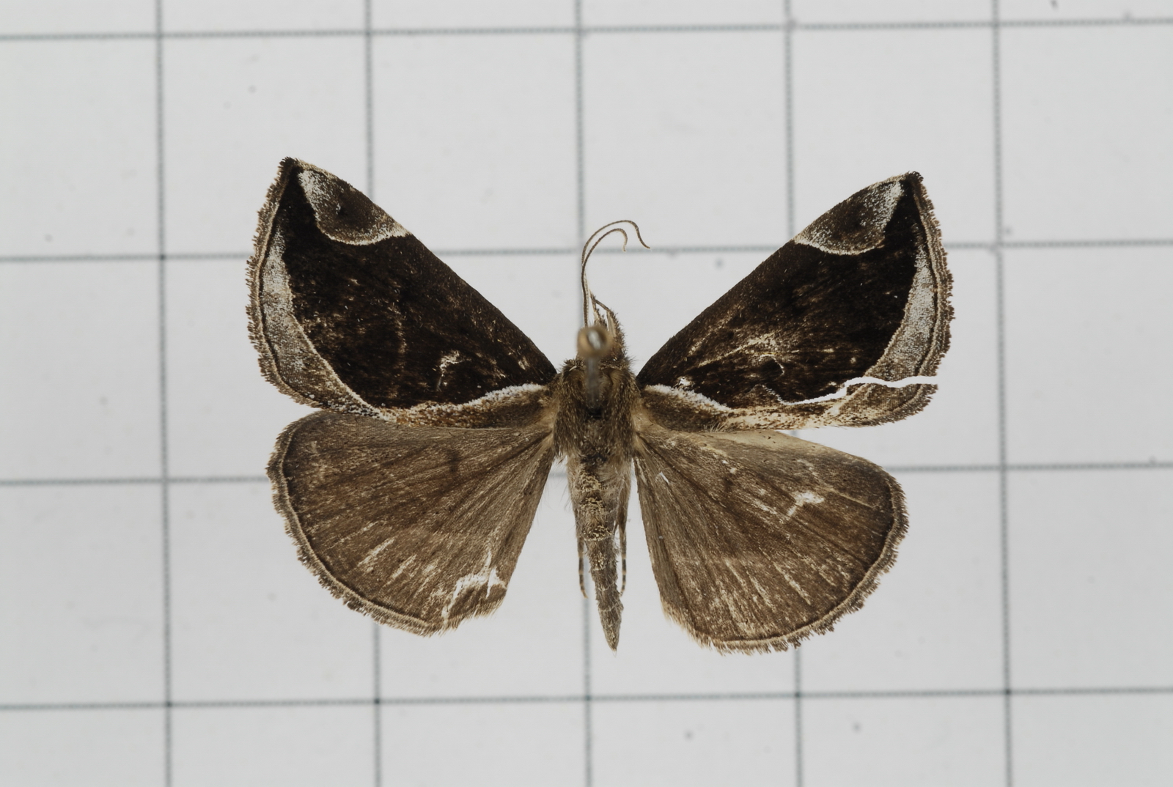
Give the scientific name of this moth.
Hypena perspicua
